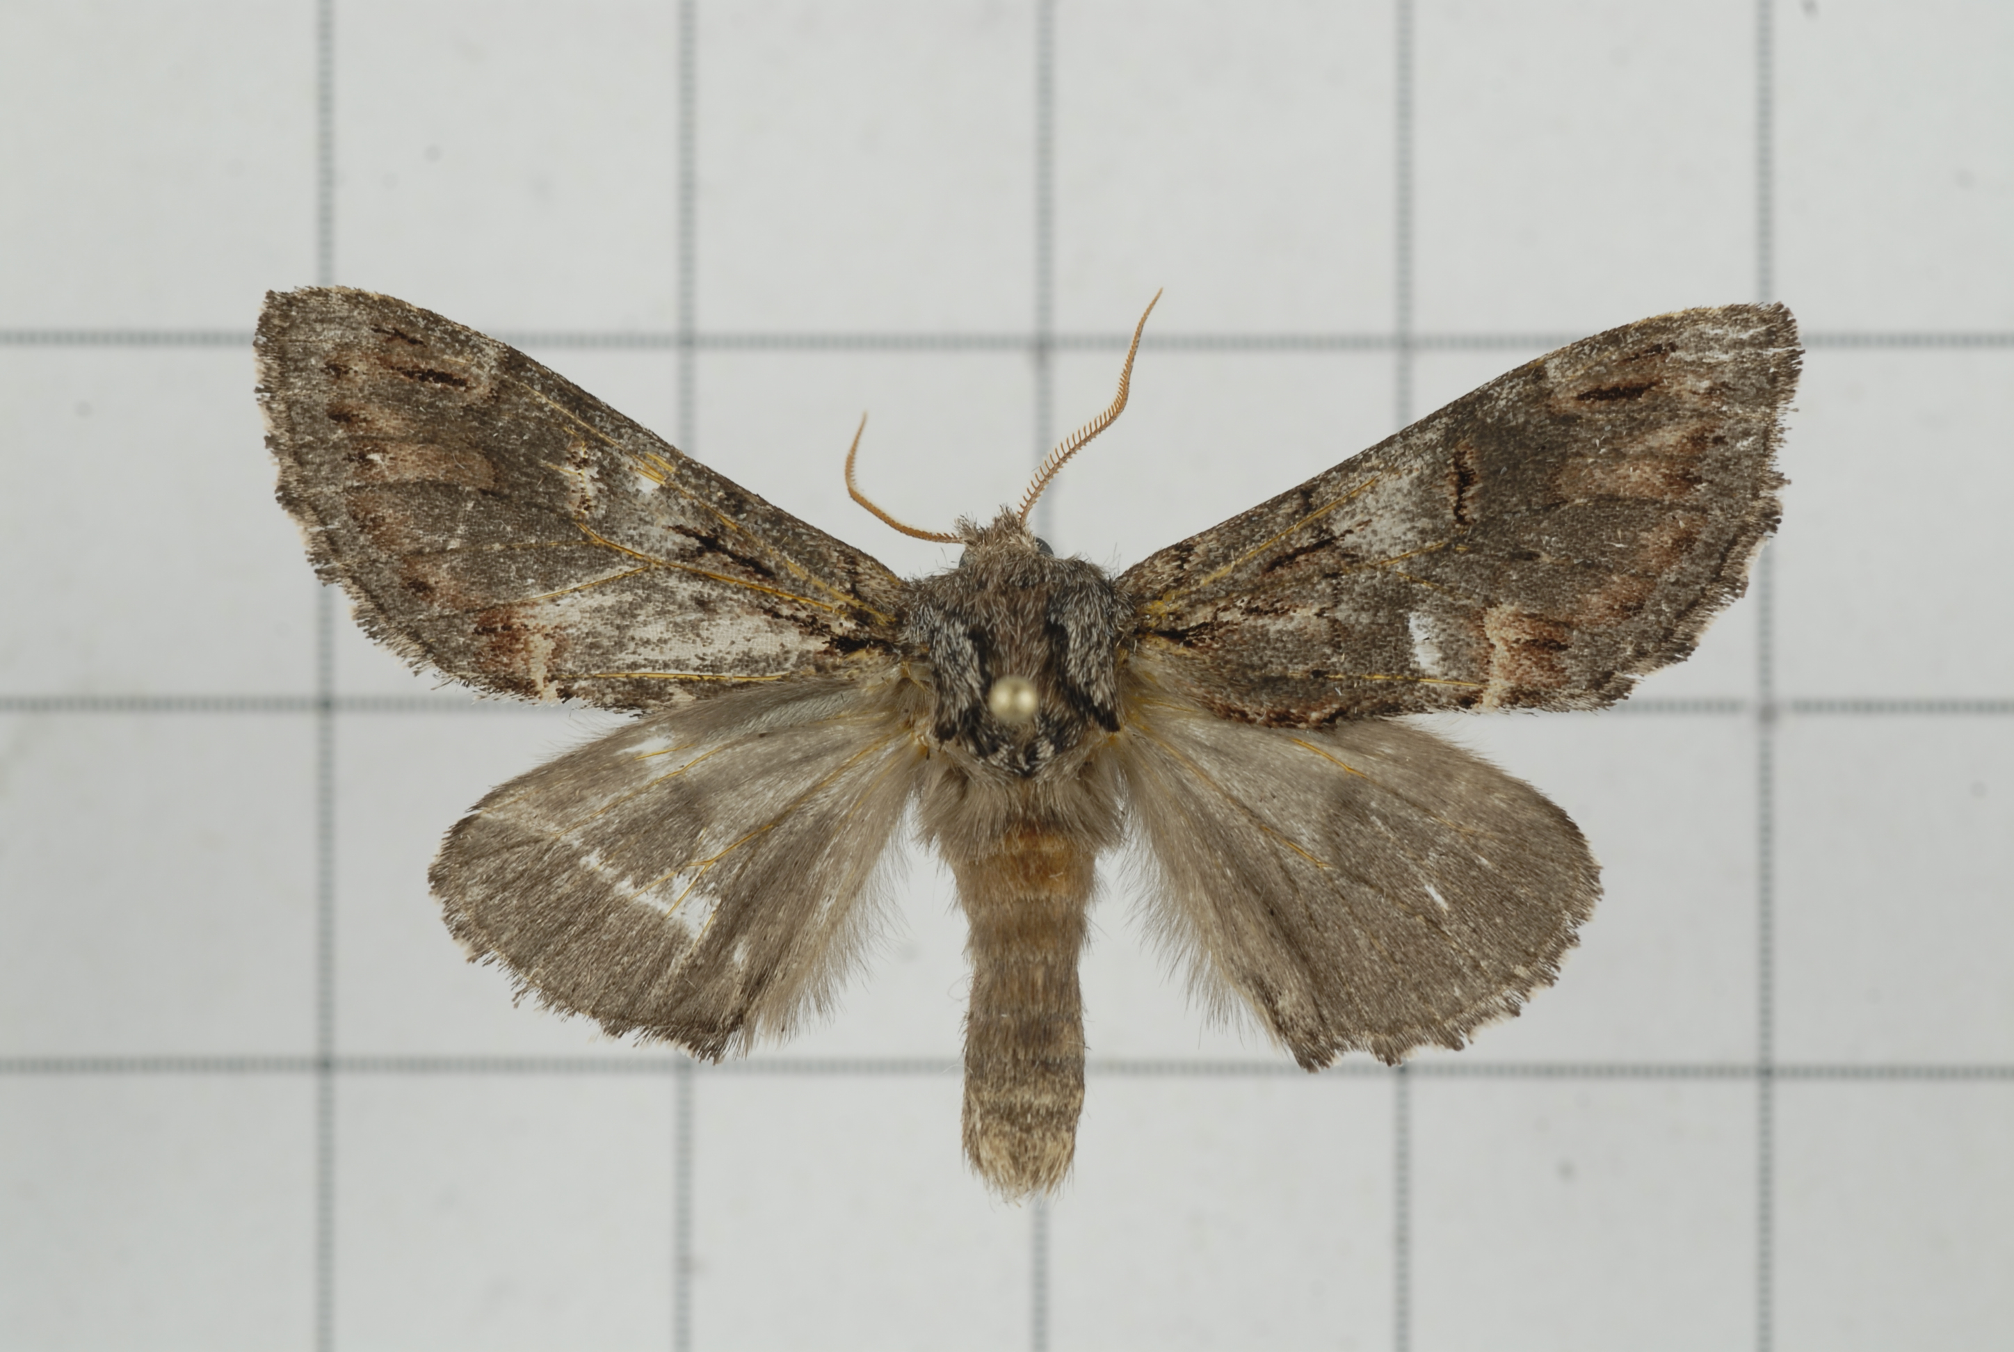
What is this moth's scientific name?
Notodonta griseotincta
